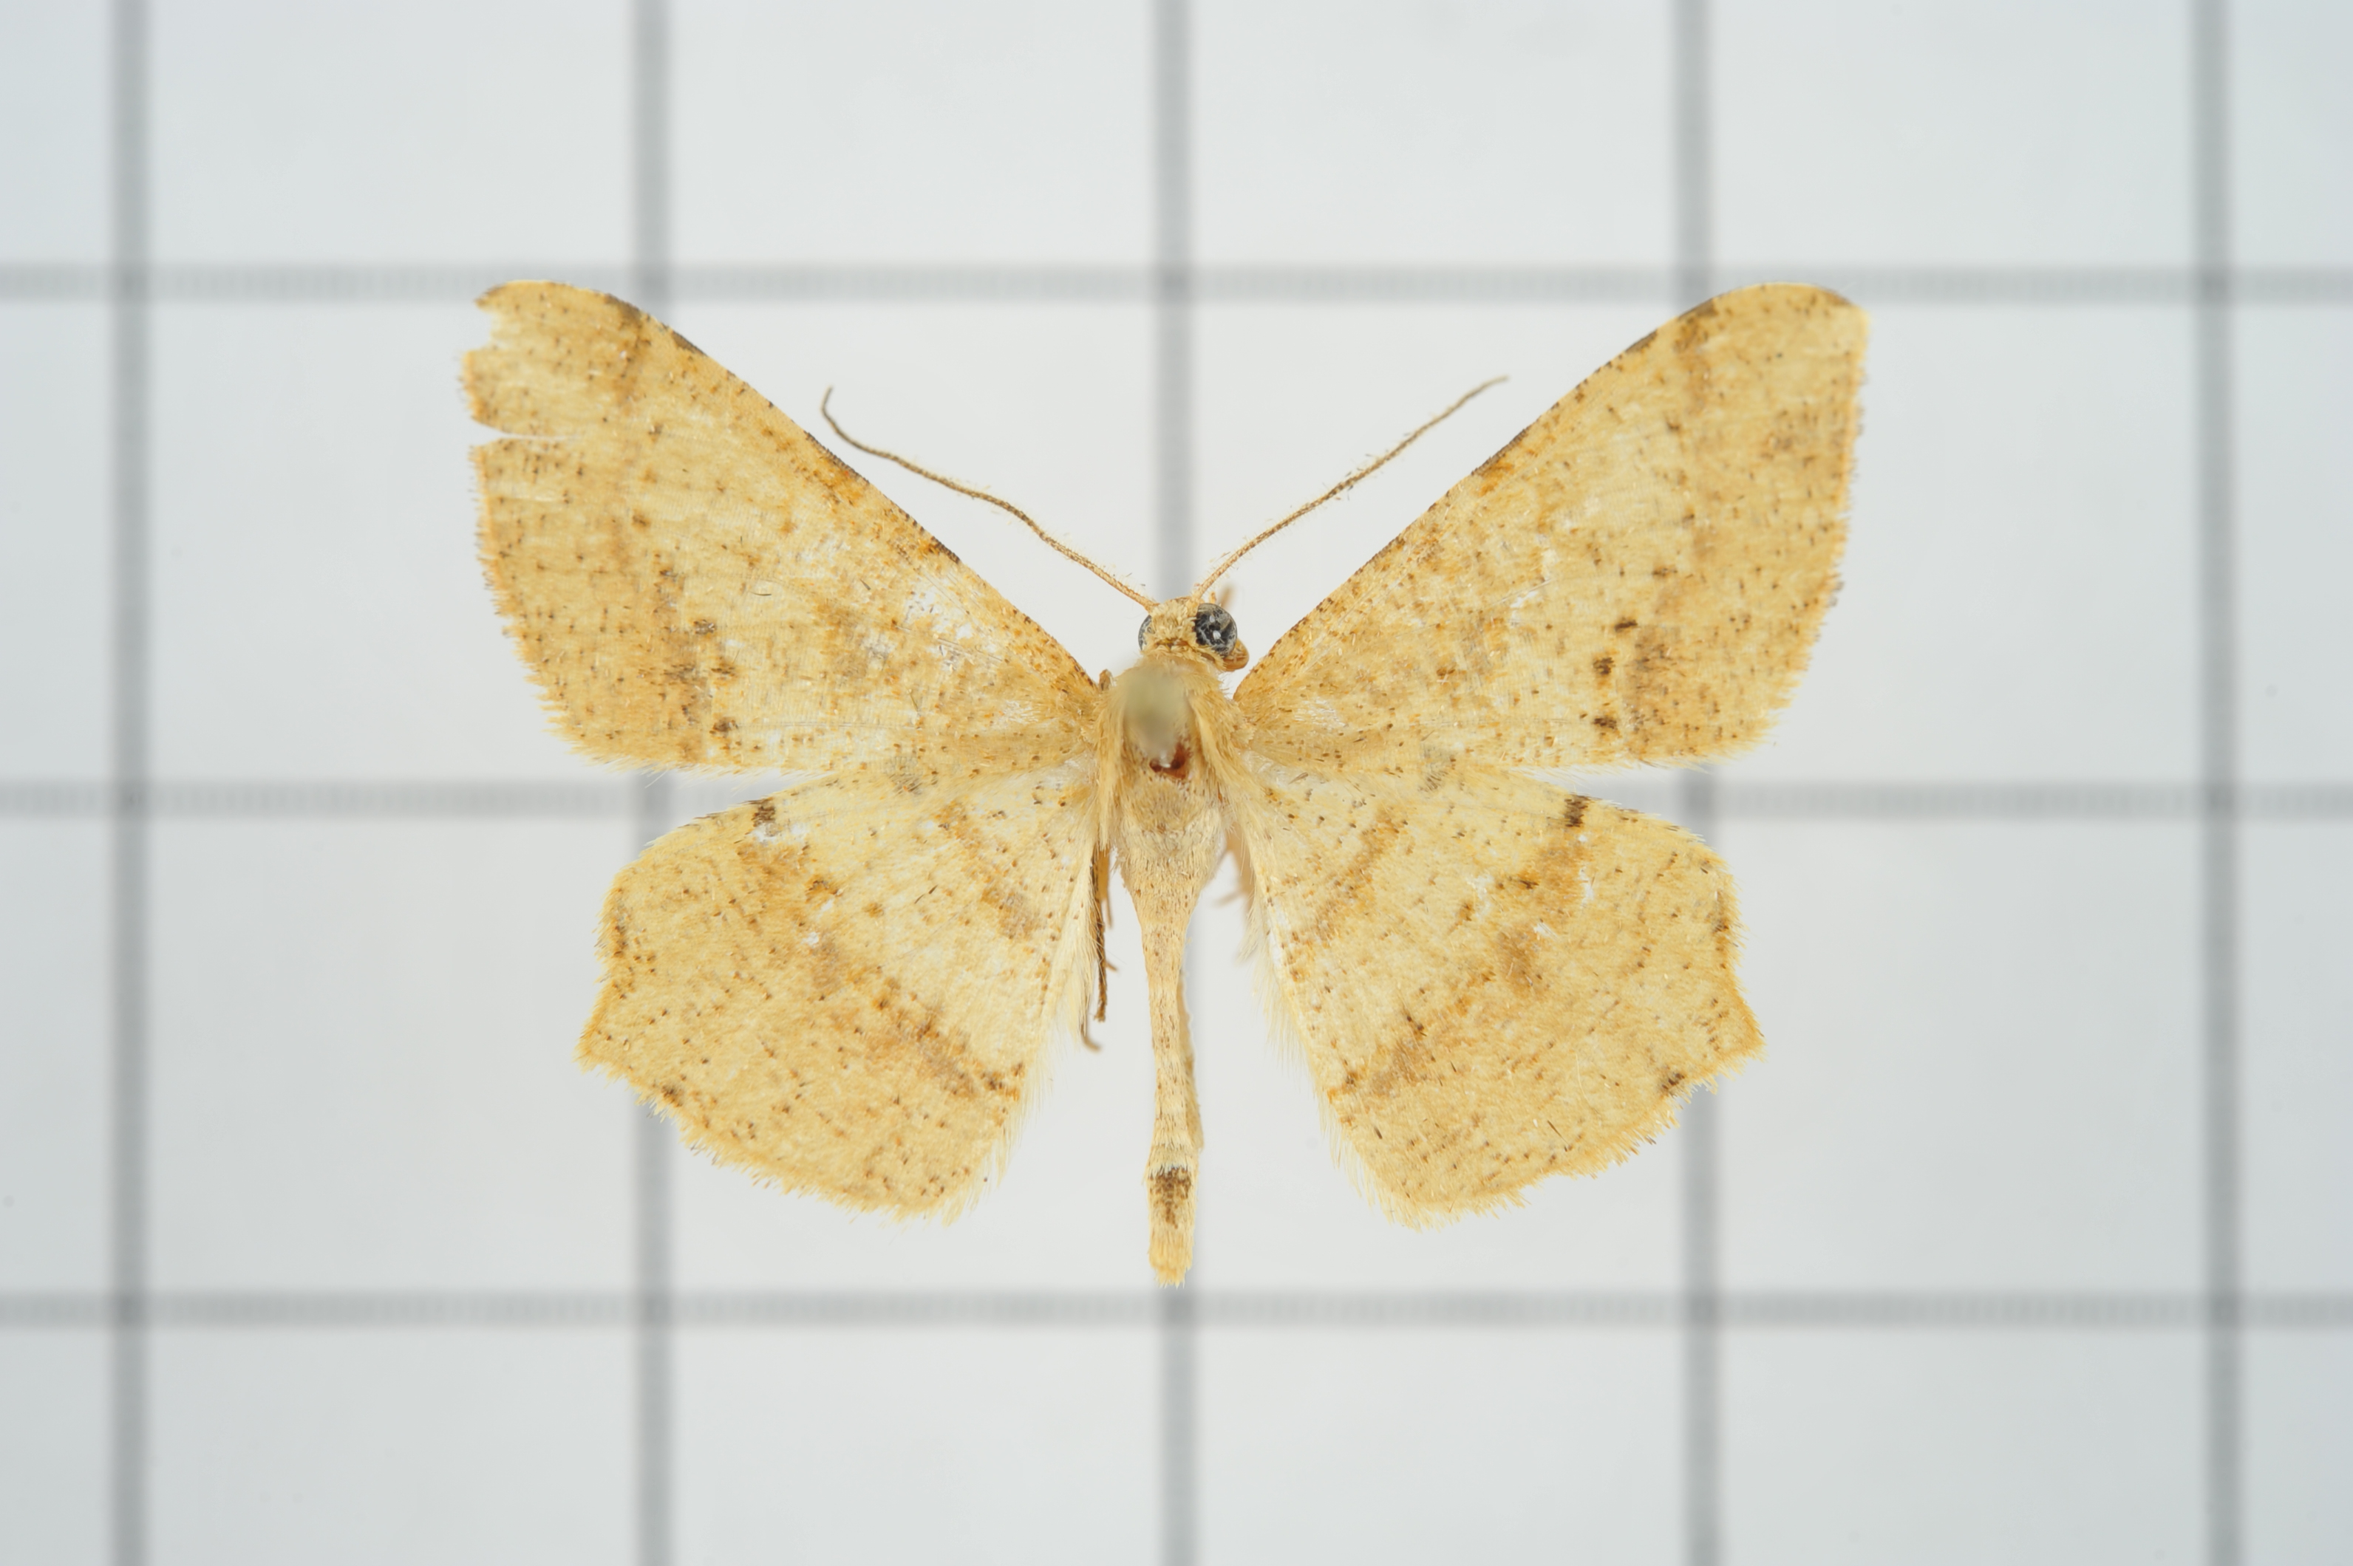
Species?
Krananda falcata
